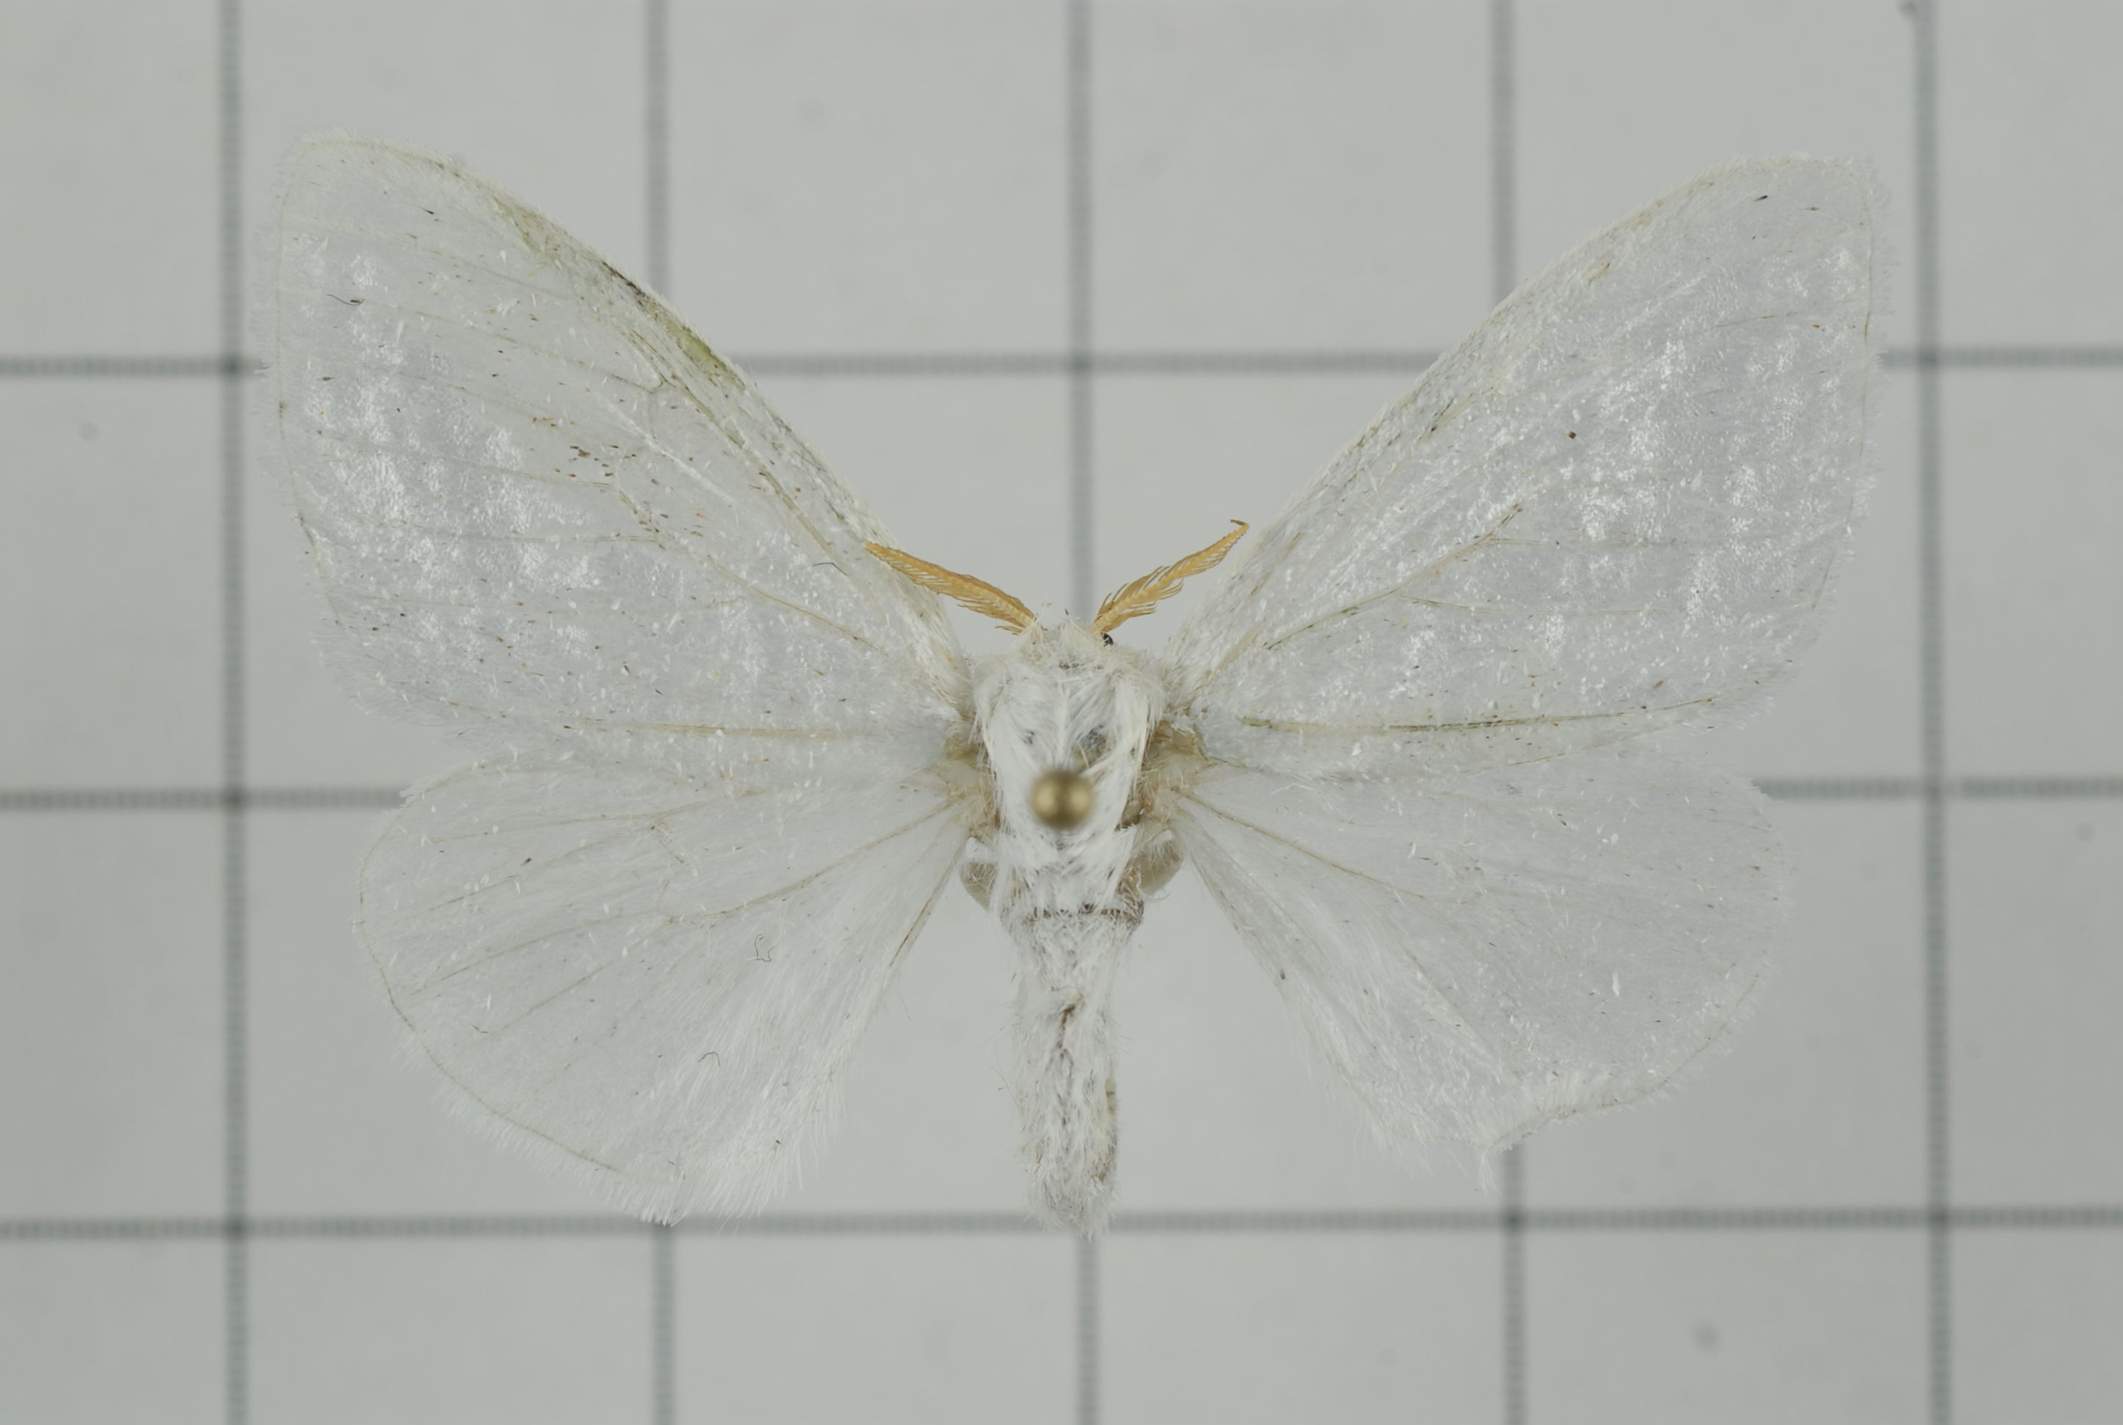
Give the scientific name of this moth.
Leucoma clara
